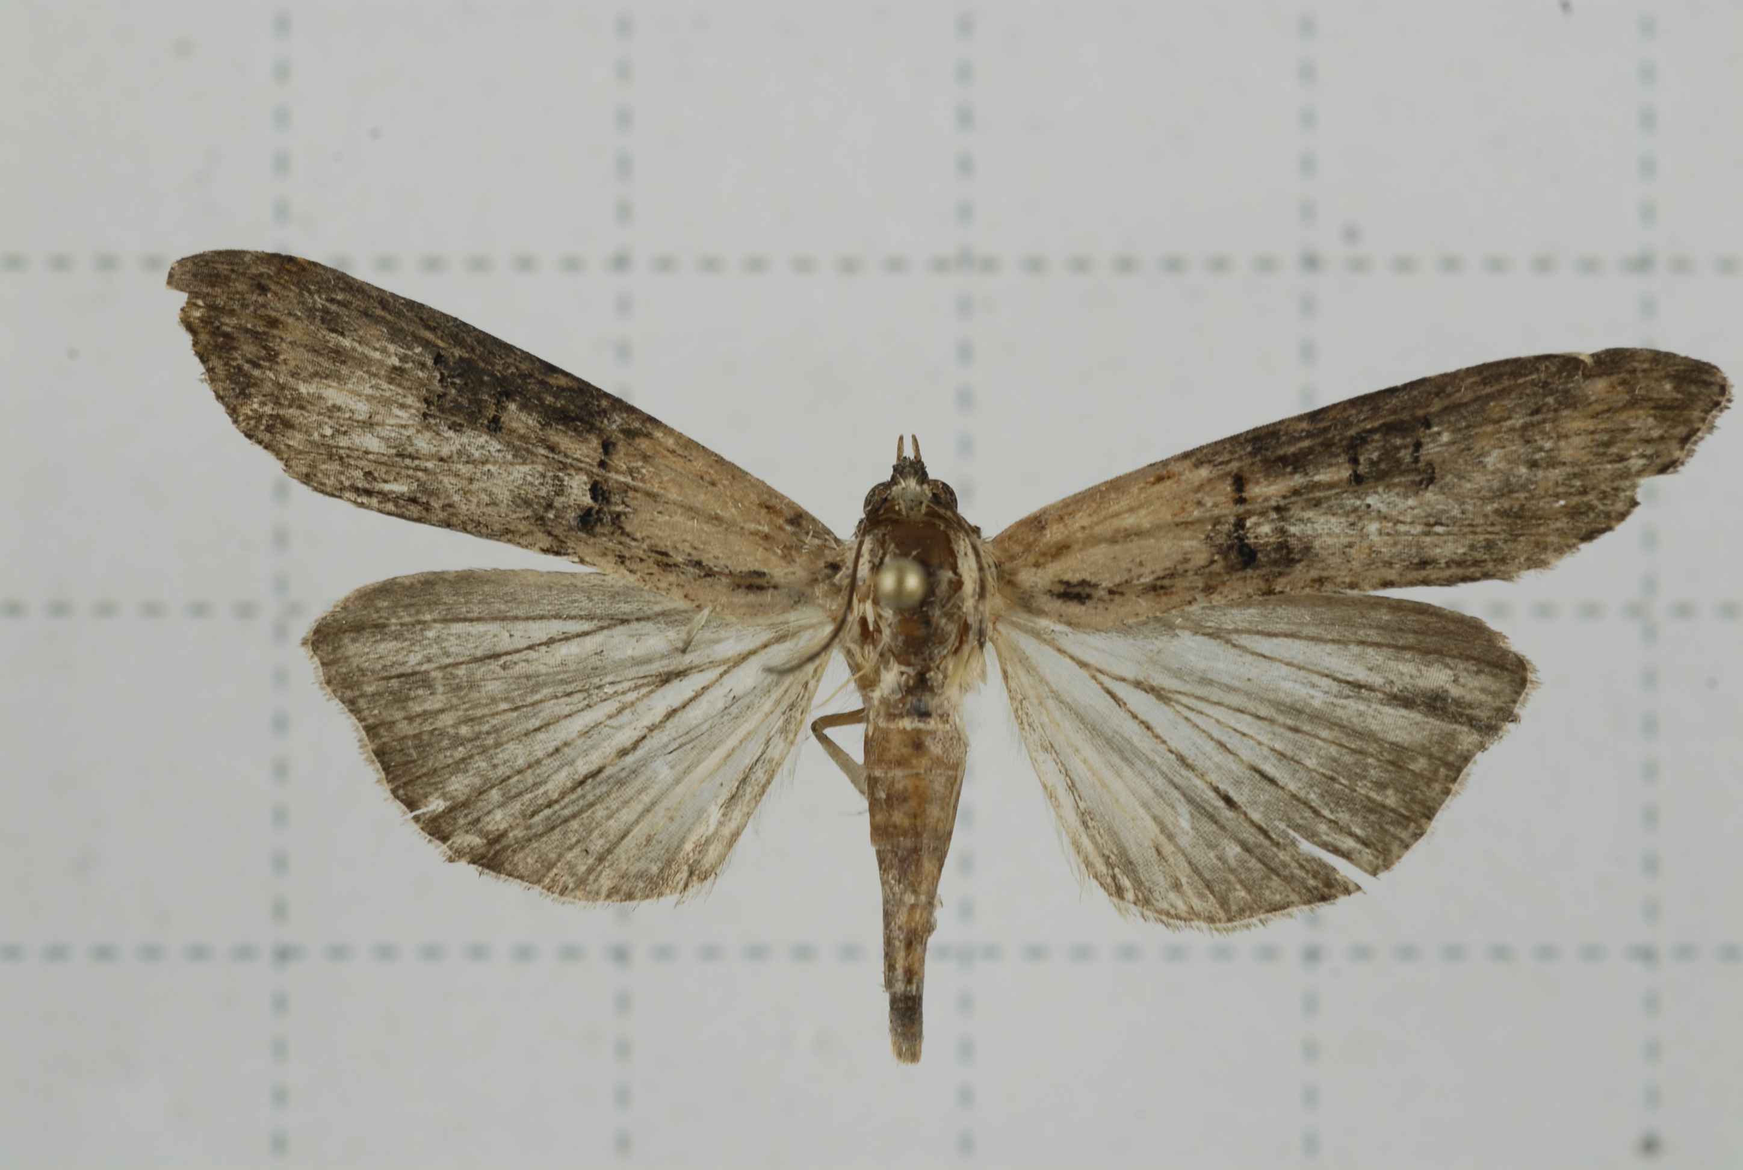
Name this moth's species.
Lophoptera longipennis
